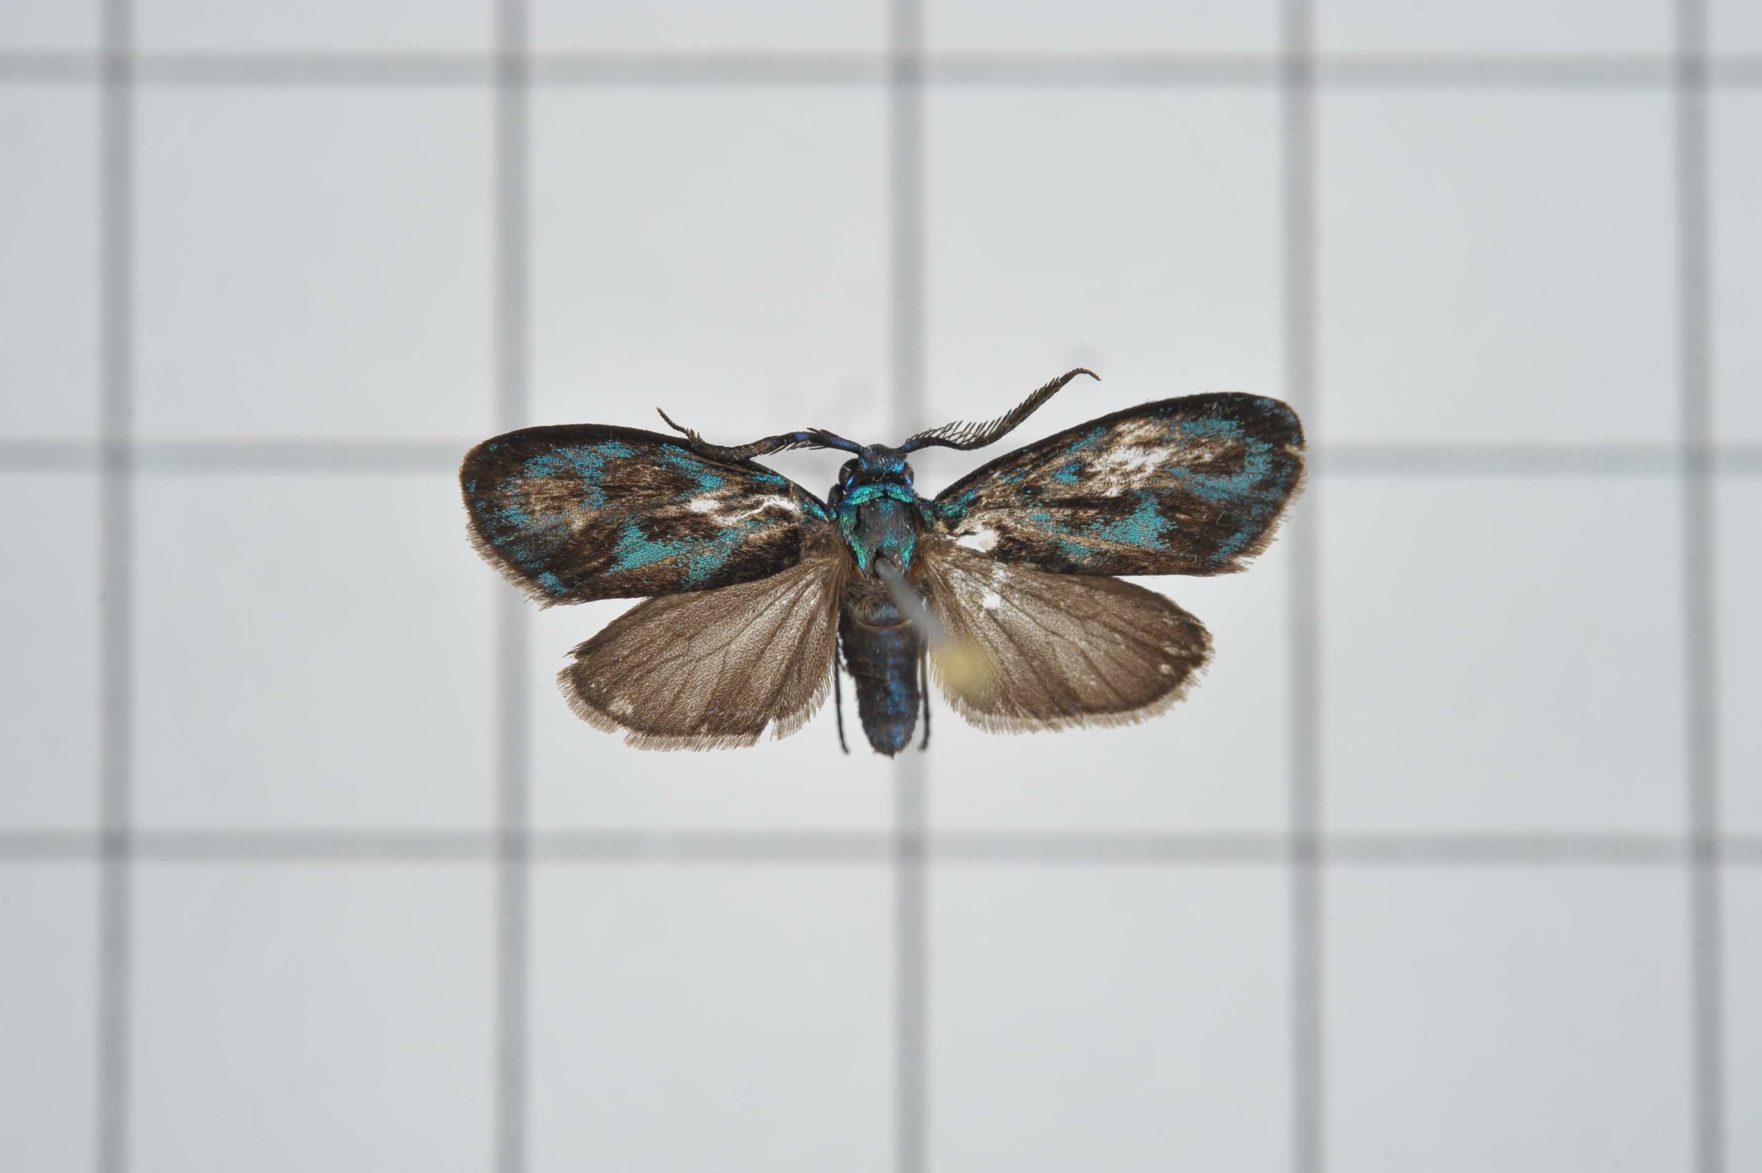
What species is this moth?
Clelea formosana simplicior
